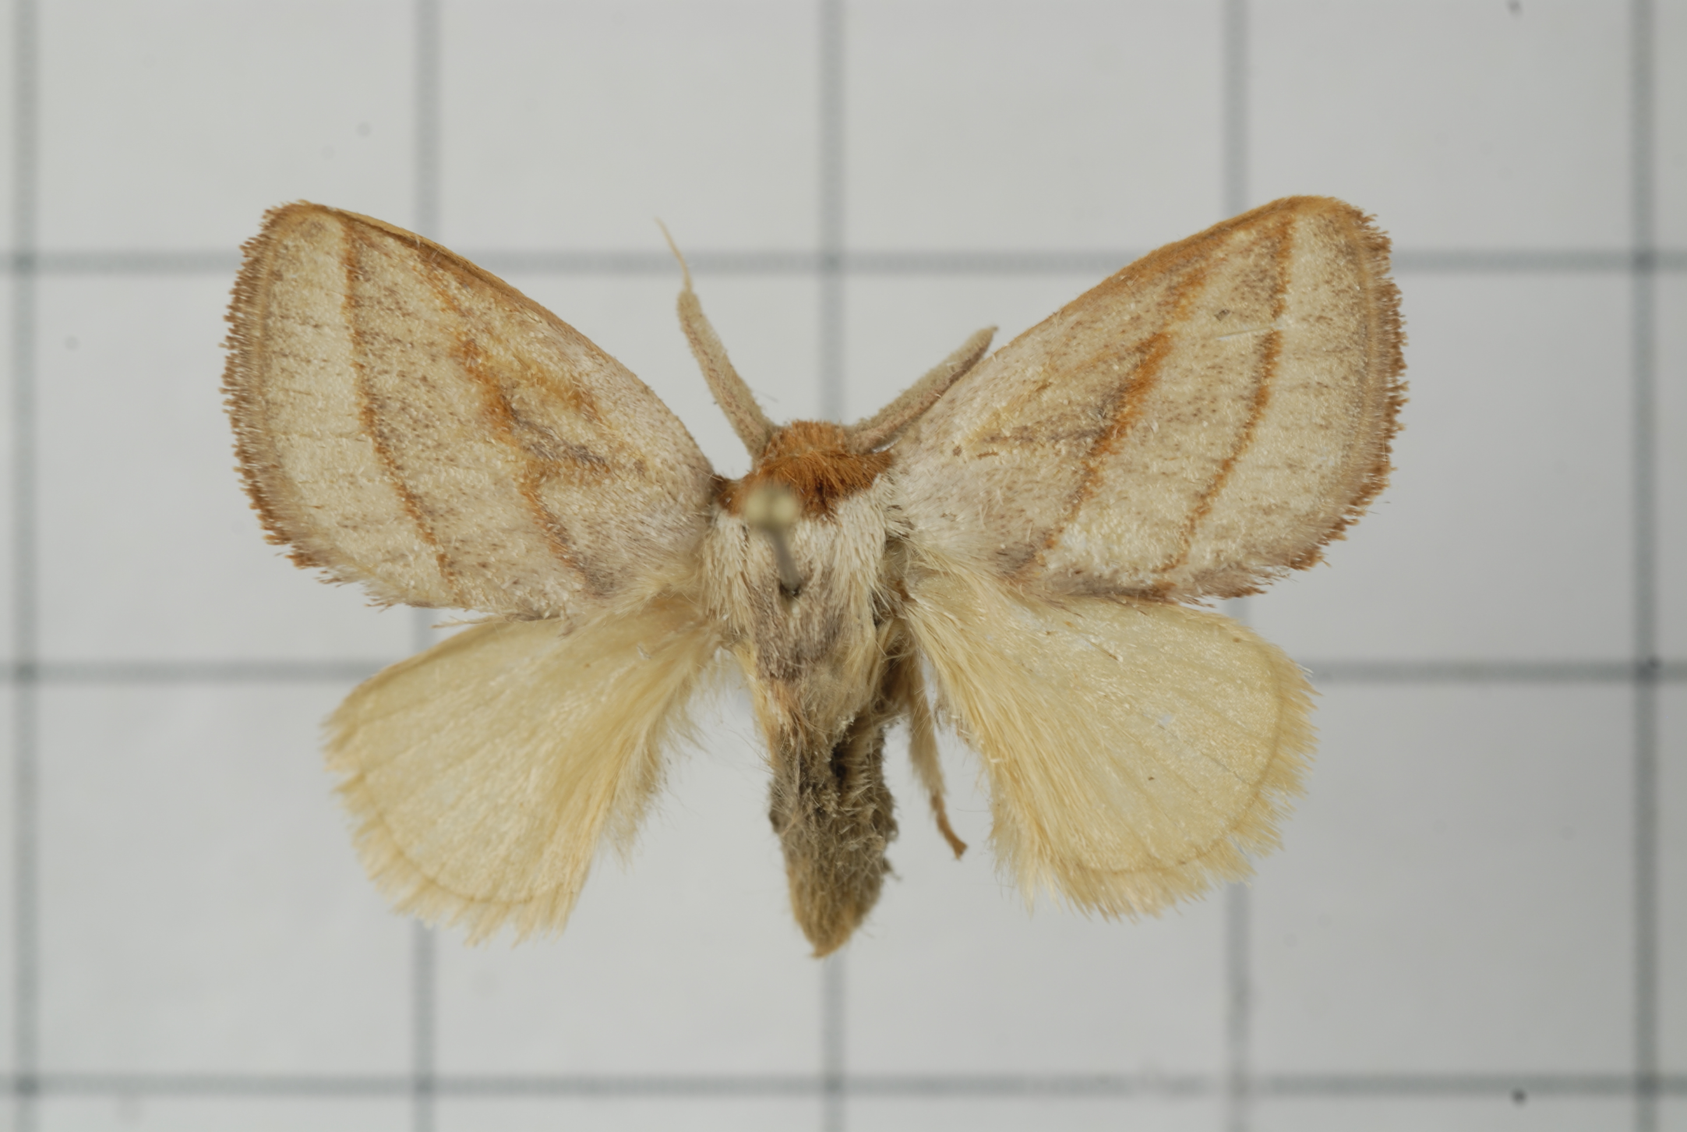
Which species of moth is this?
Cania heppneri
